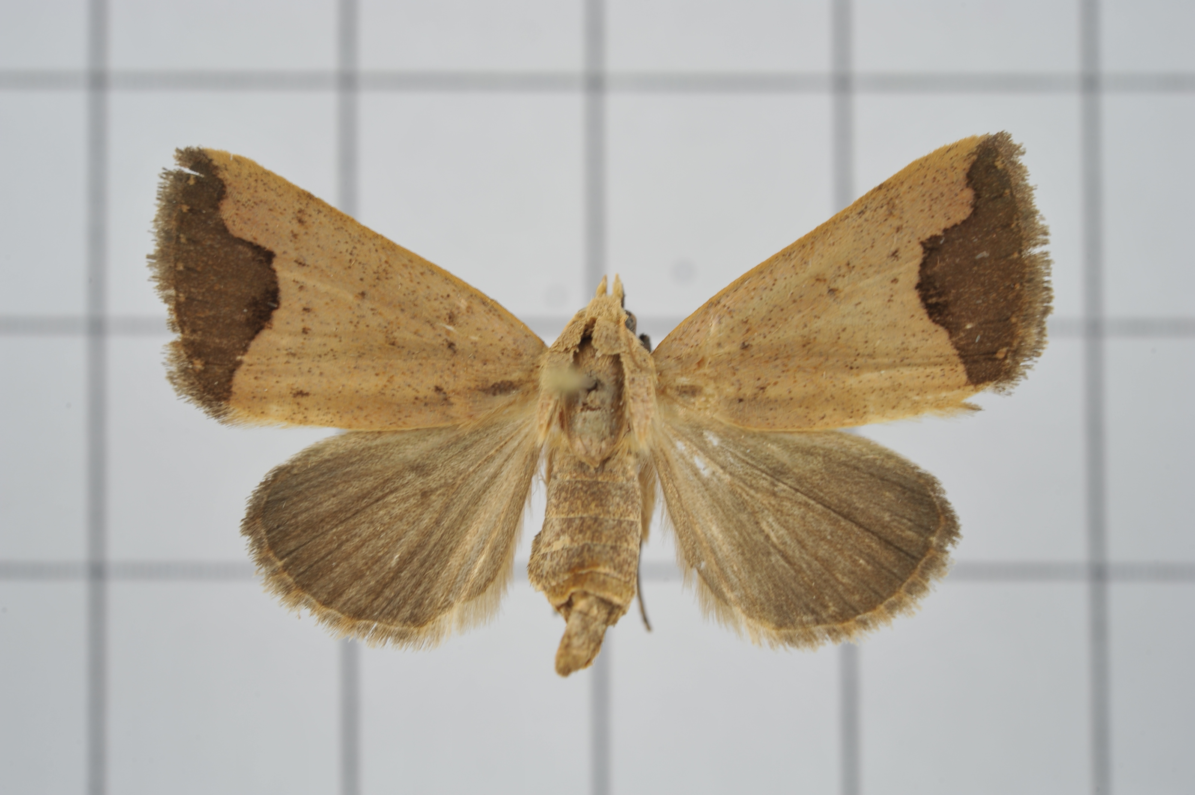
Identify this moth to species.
Bocula diffisa
